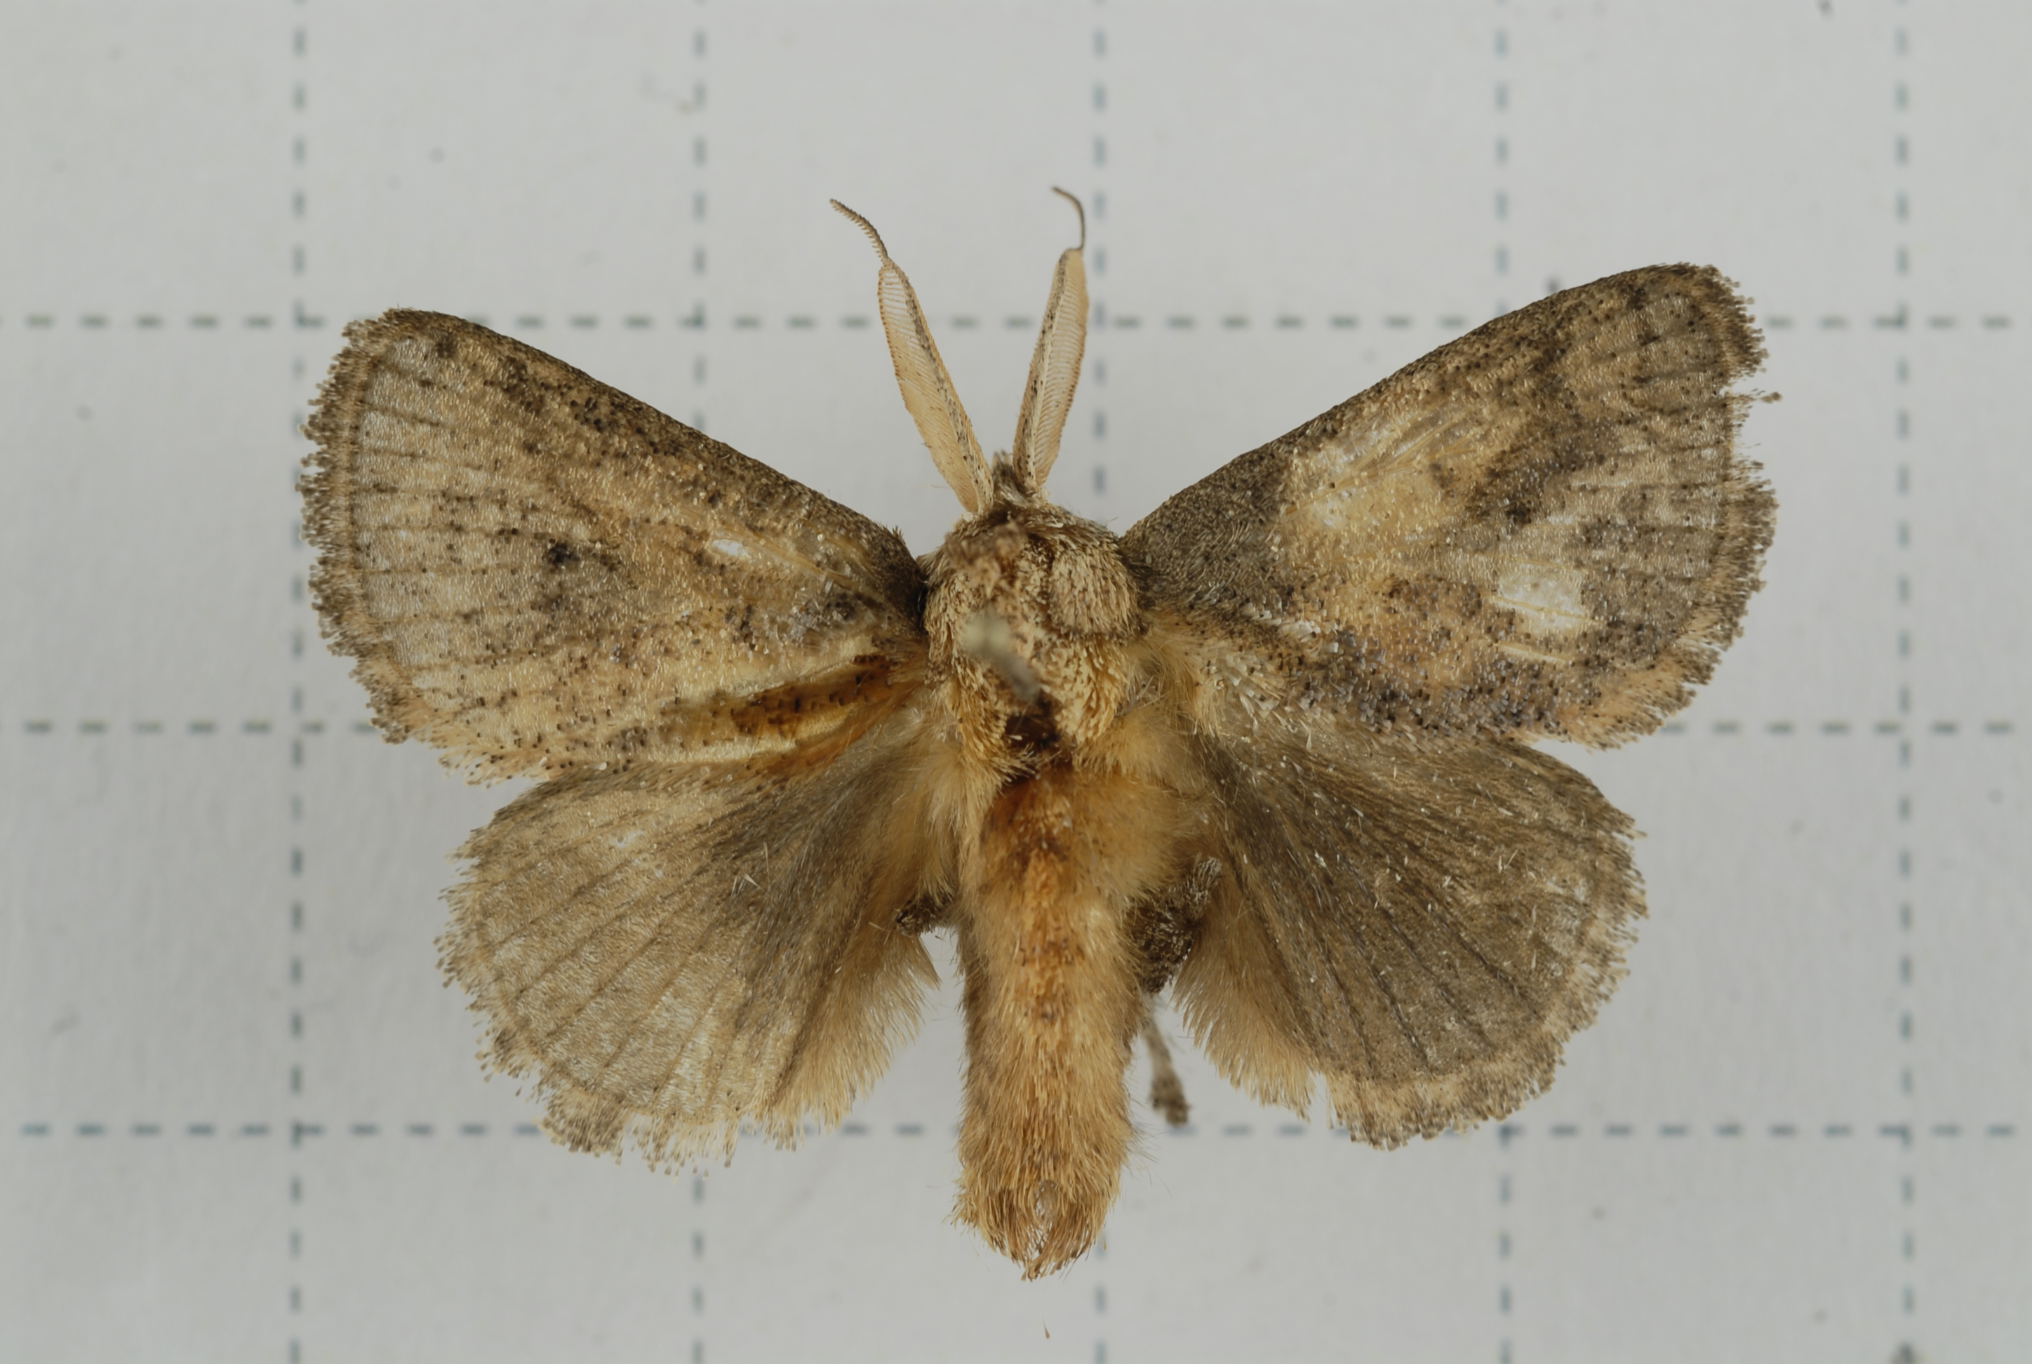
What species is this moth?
Susica sinensis
